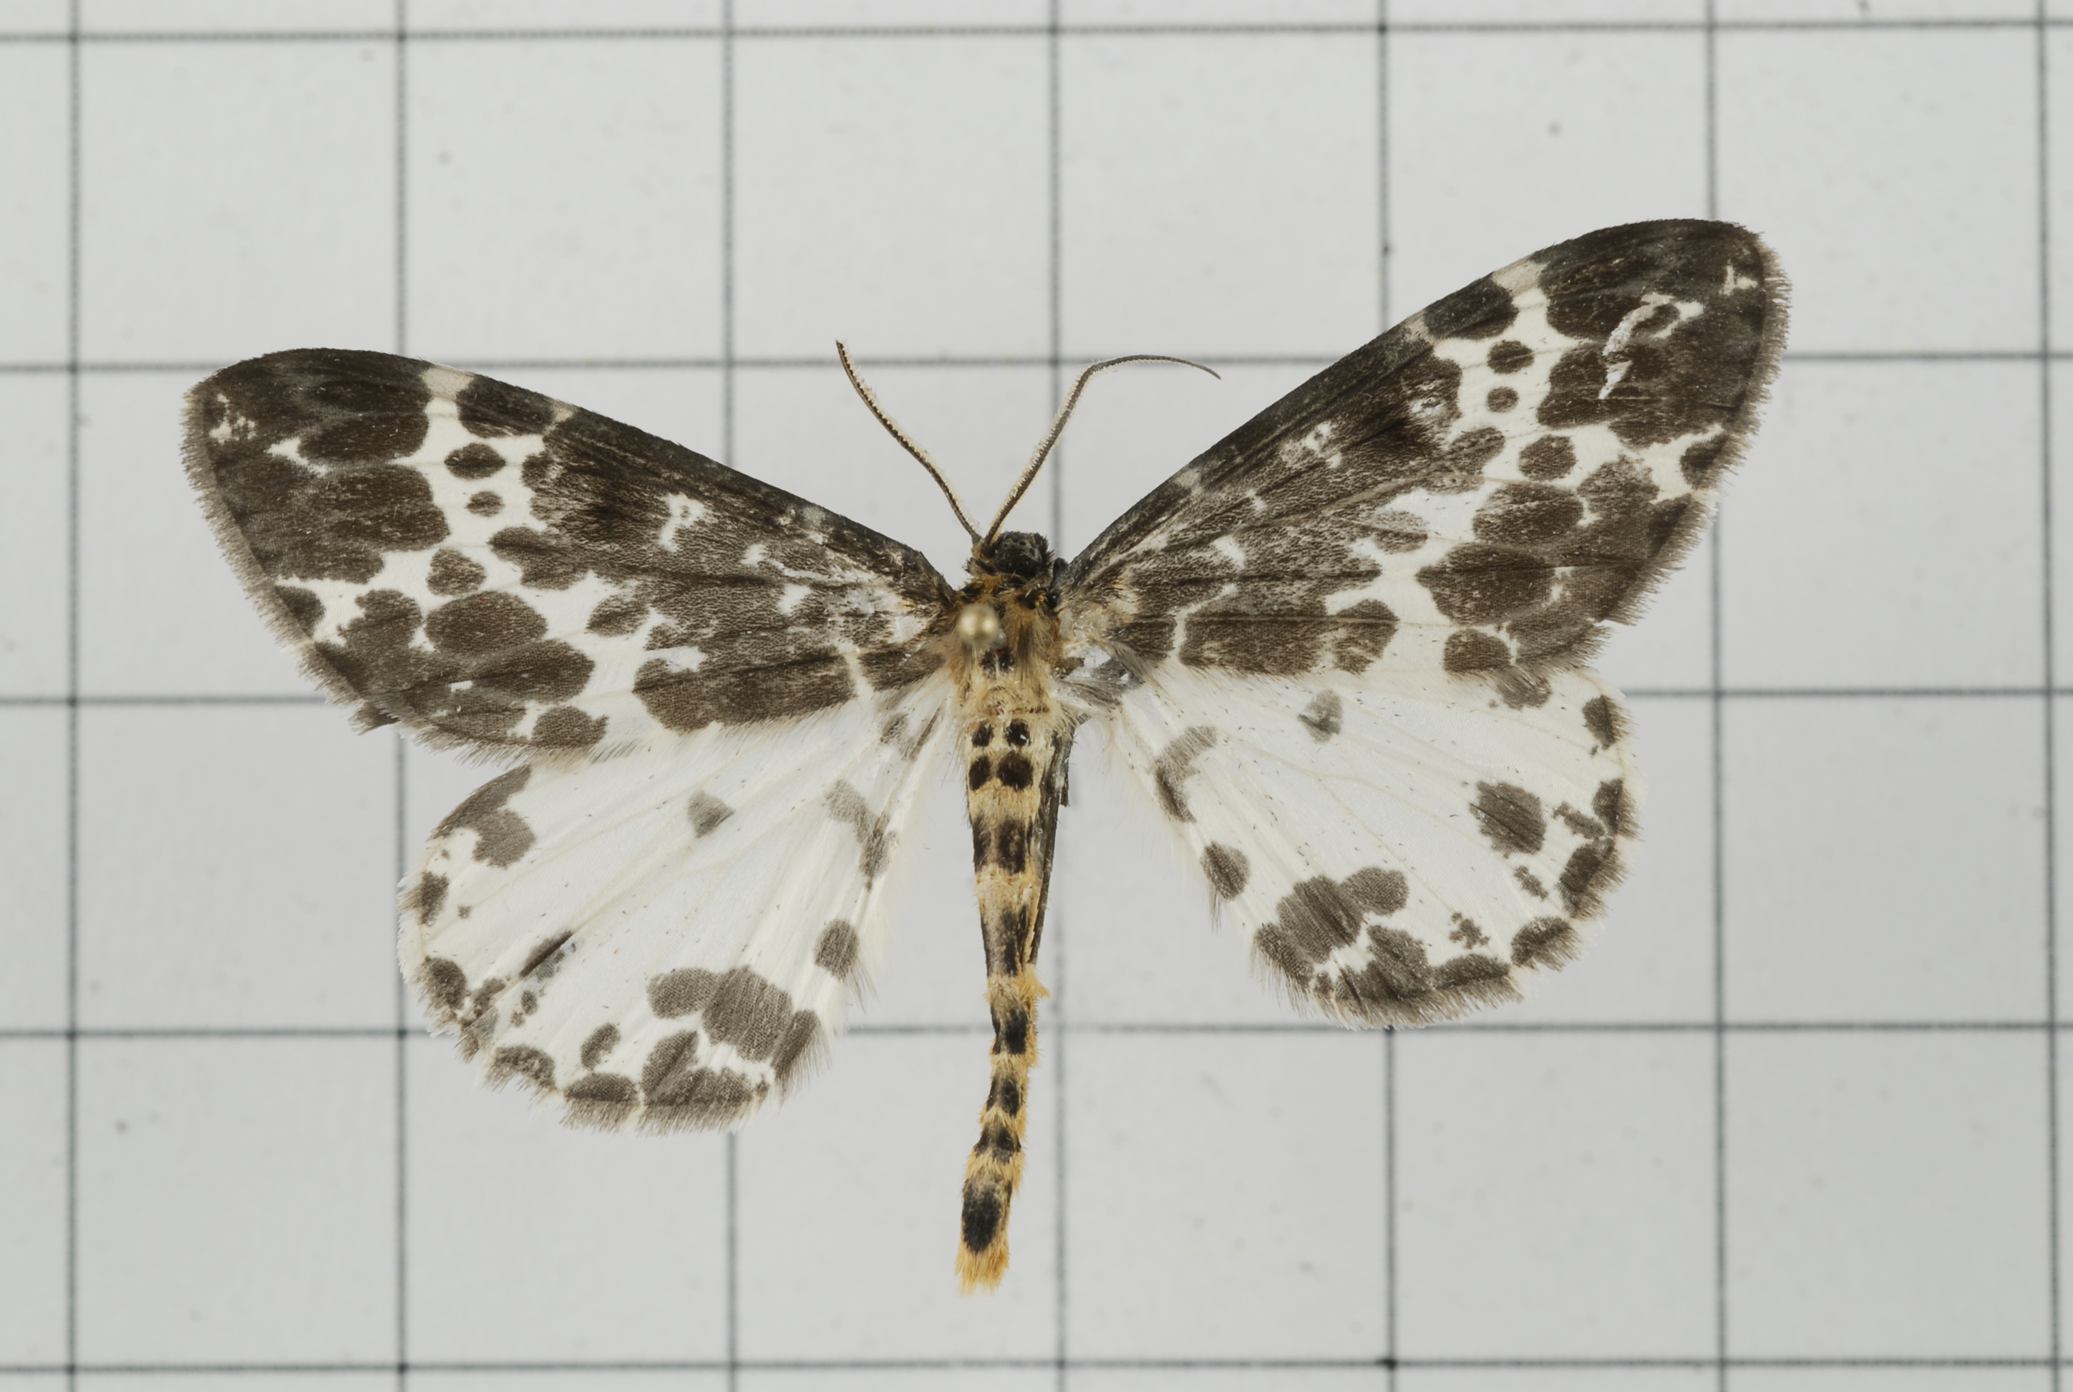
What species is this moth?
Dilophodes elegans khasiana
